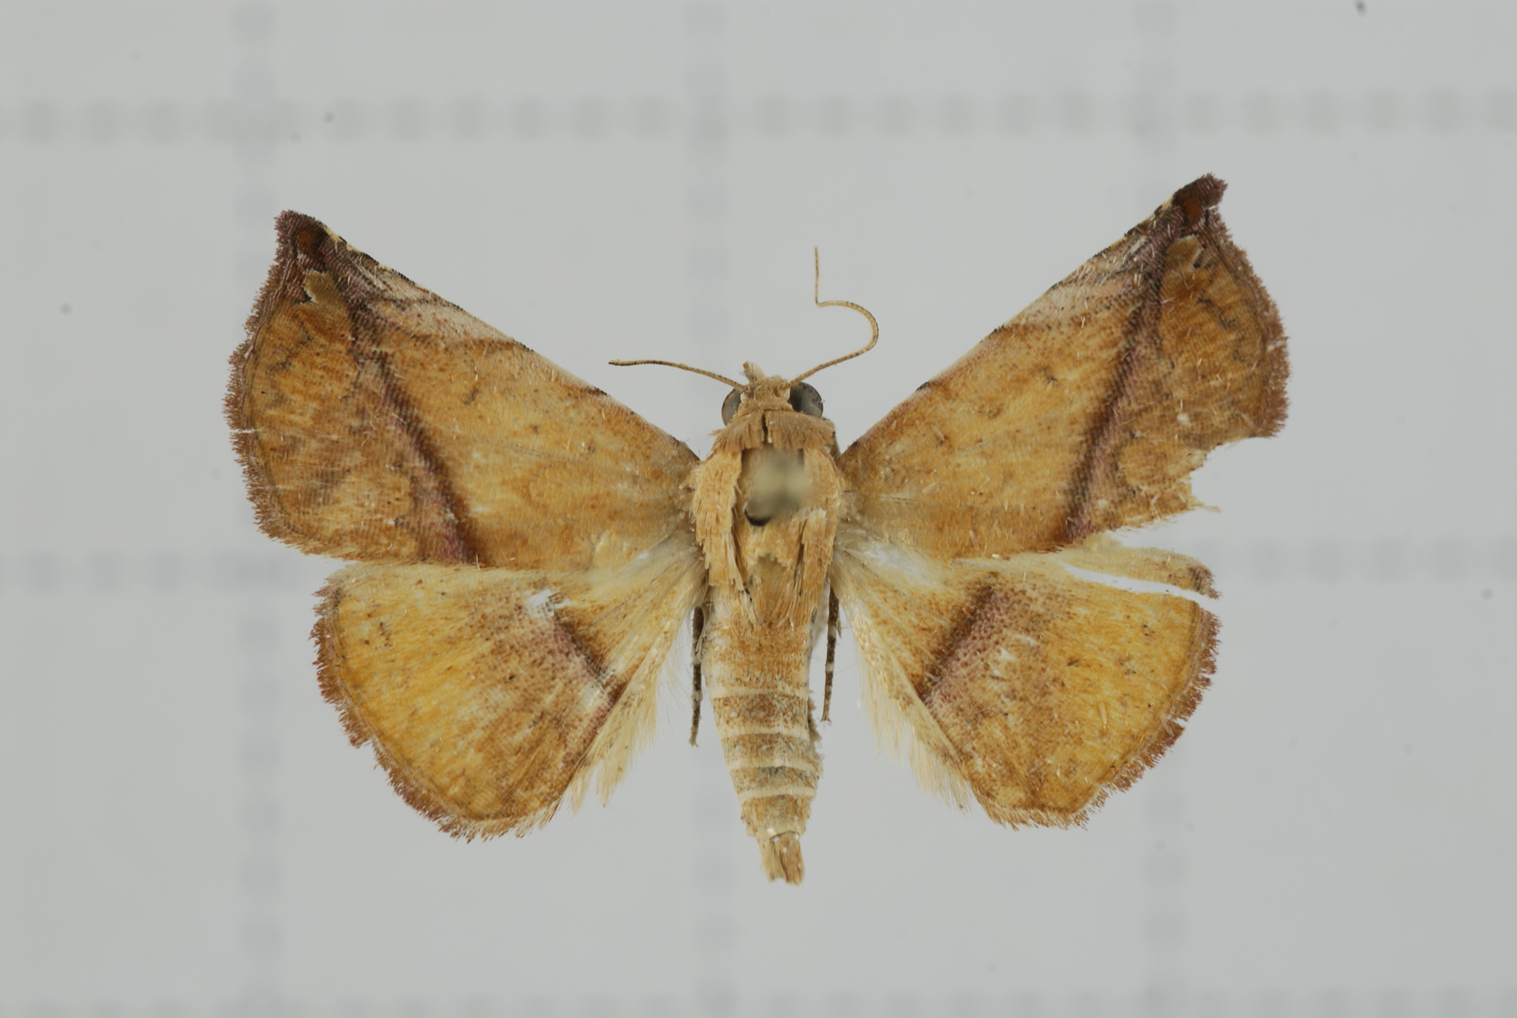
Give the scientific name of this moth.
Eublemma quadrapex
